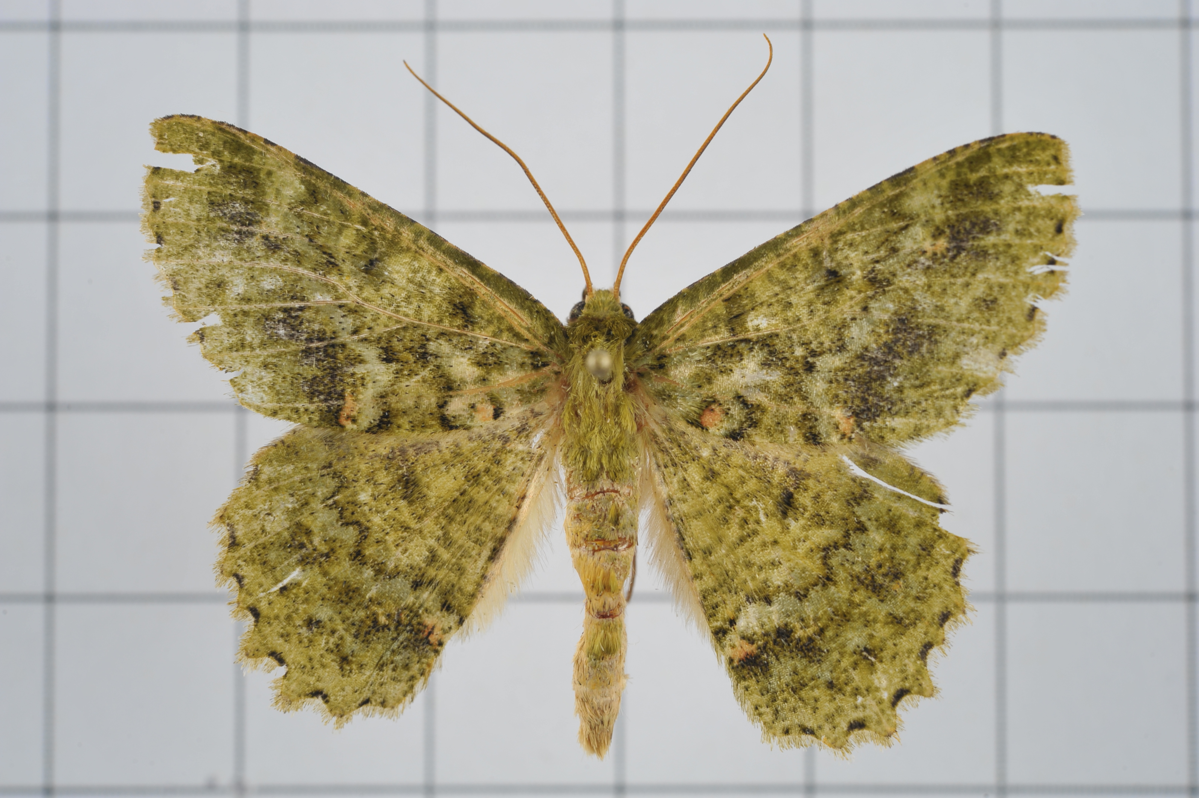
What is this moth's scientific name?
Herochroma ochreipicta
